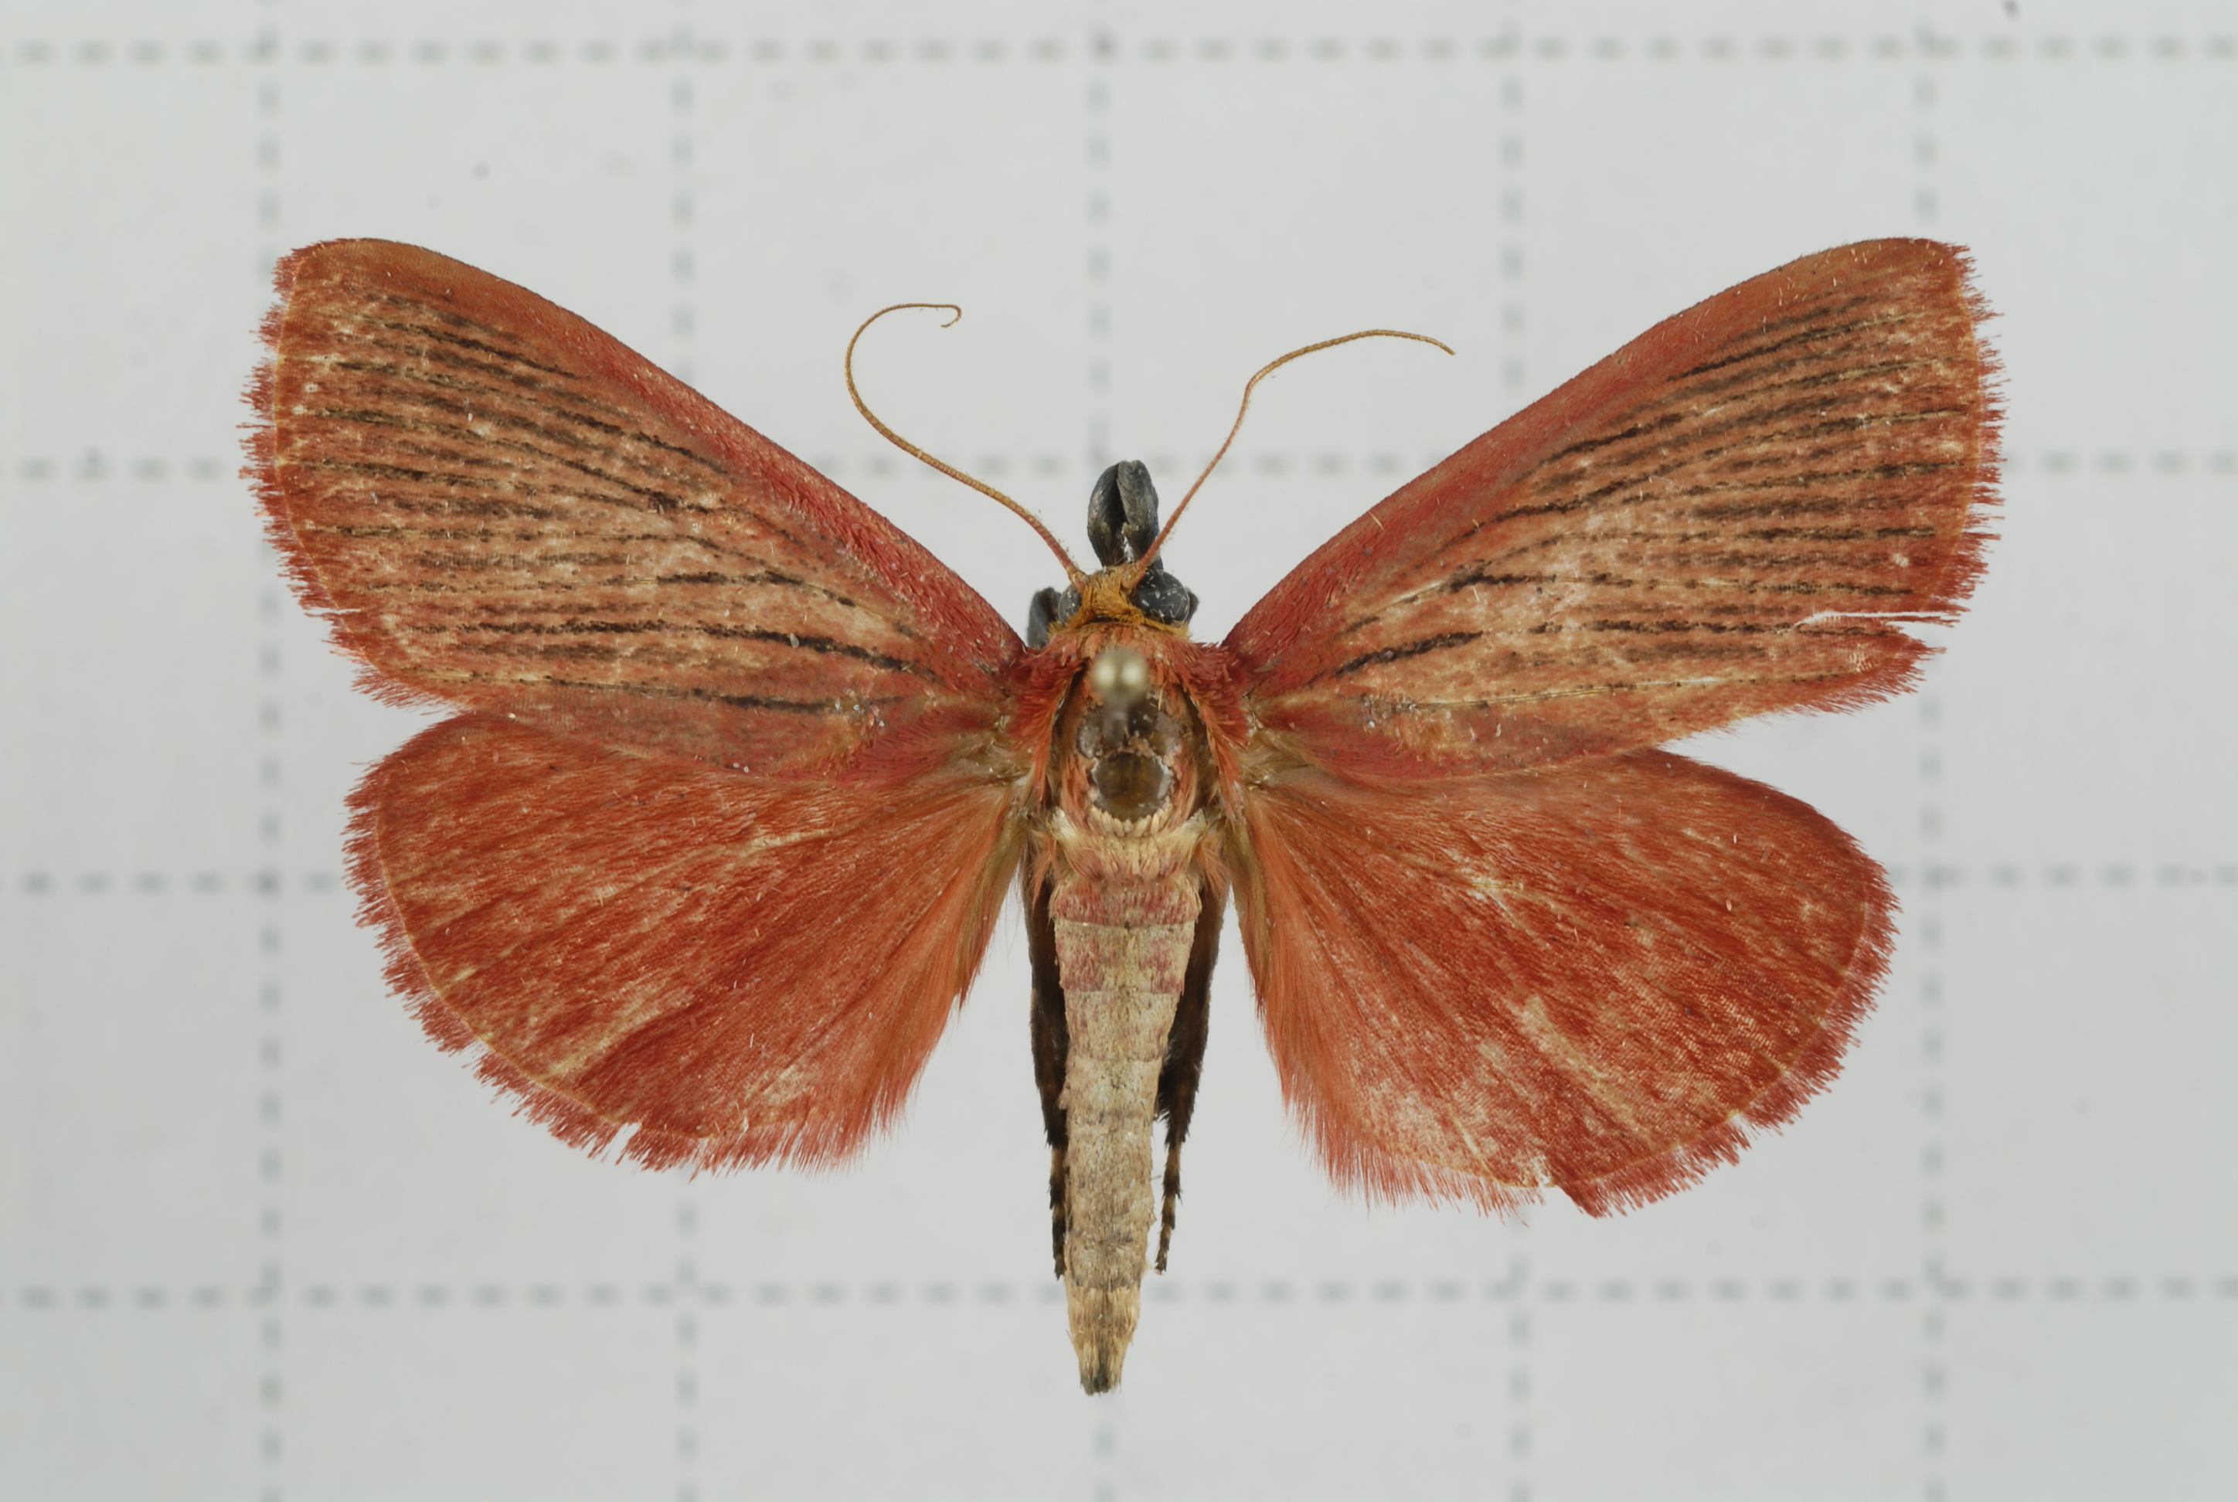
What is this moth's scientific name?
Arctioblepsis rubida
